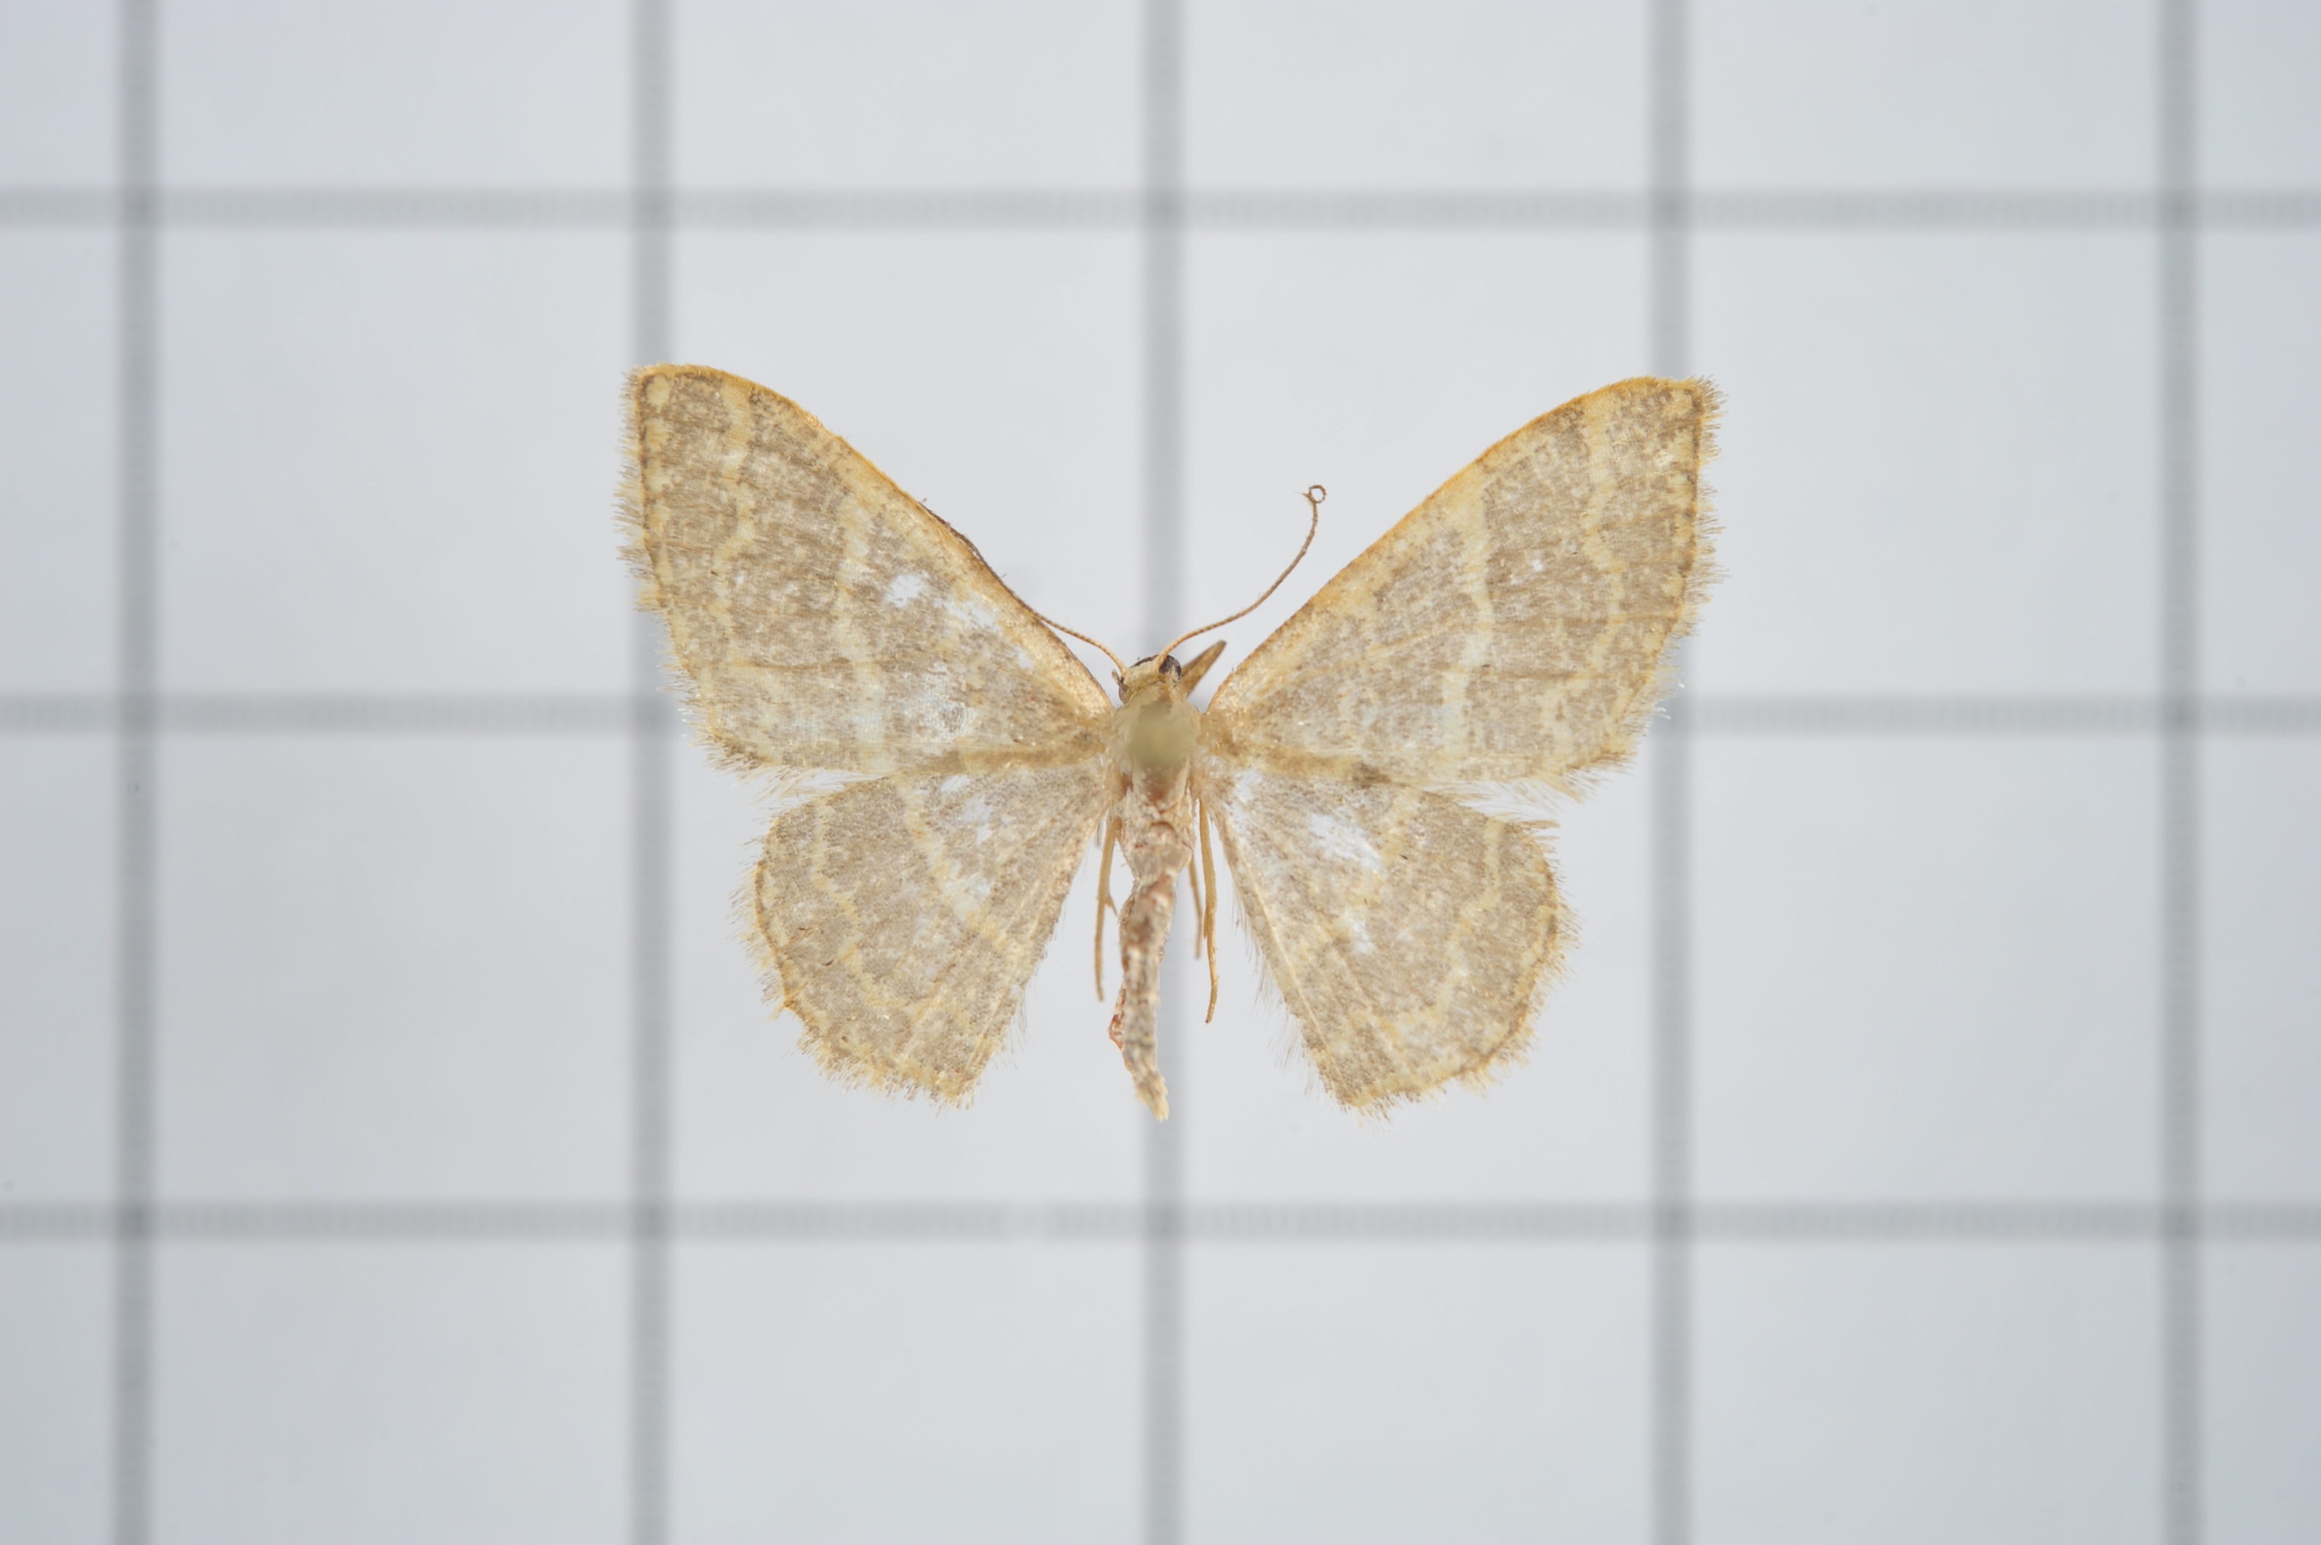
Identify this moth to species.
Lophophleps informis
